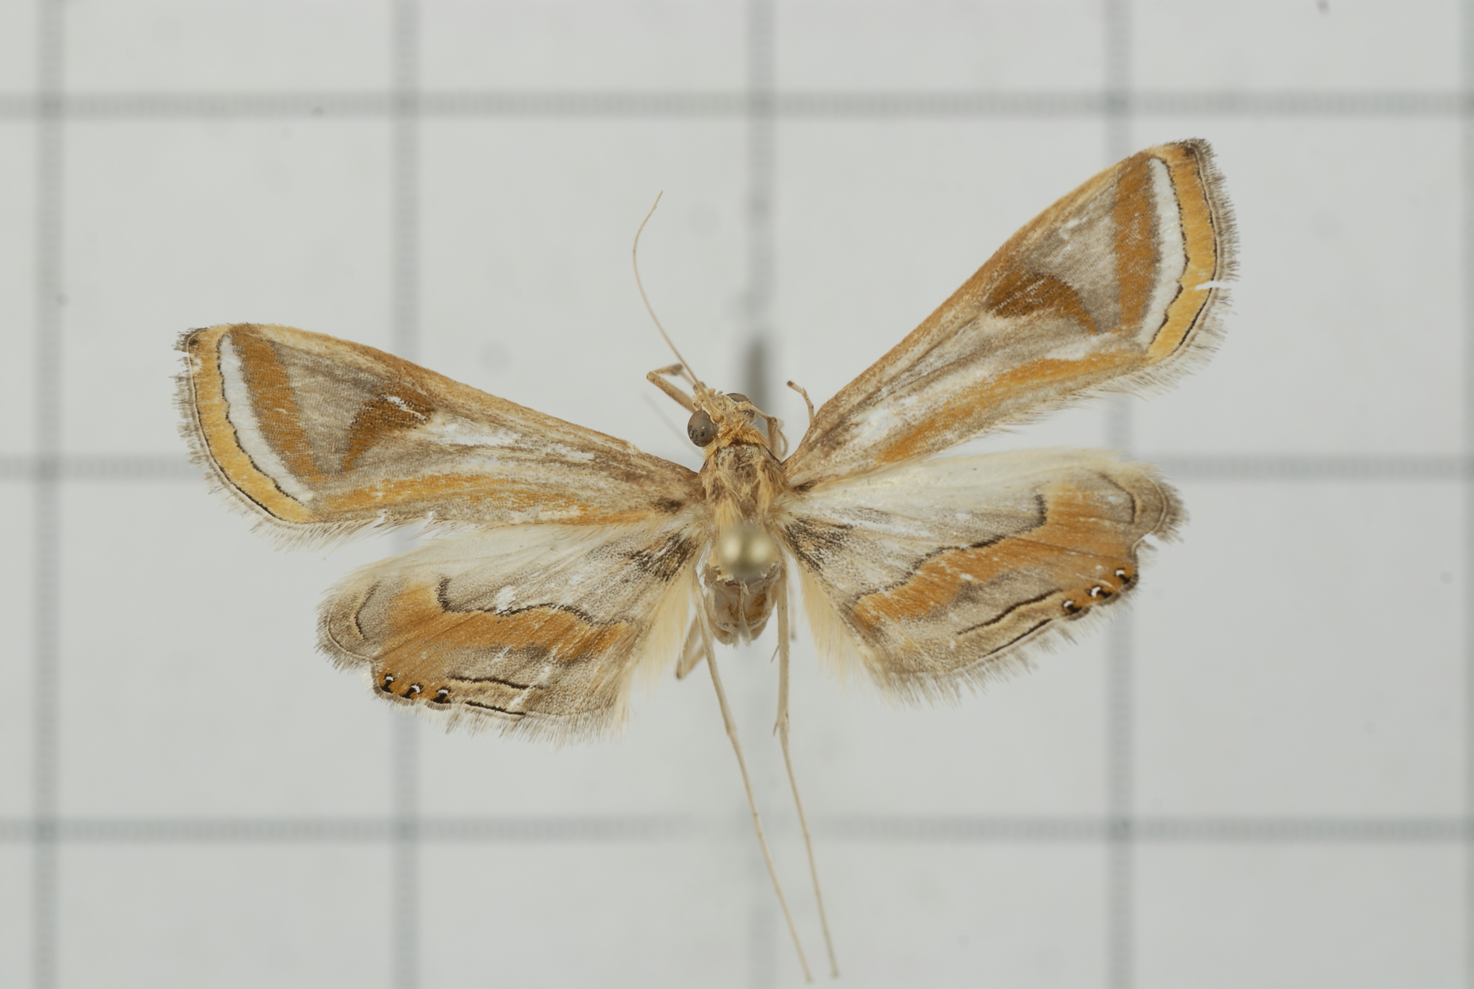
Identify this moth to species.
Eoophyla gibbosalis
